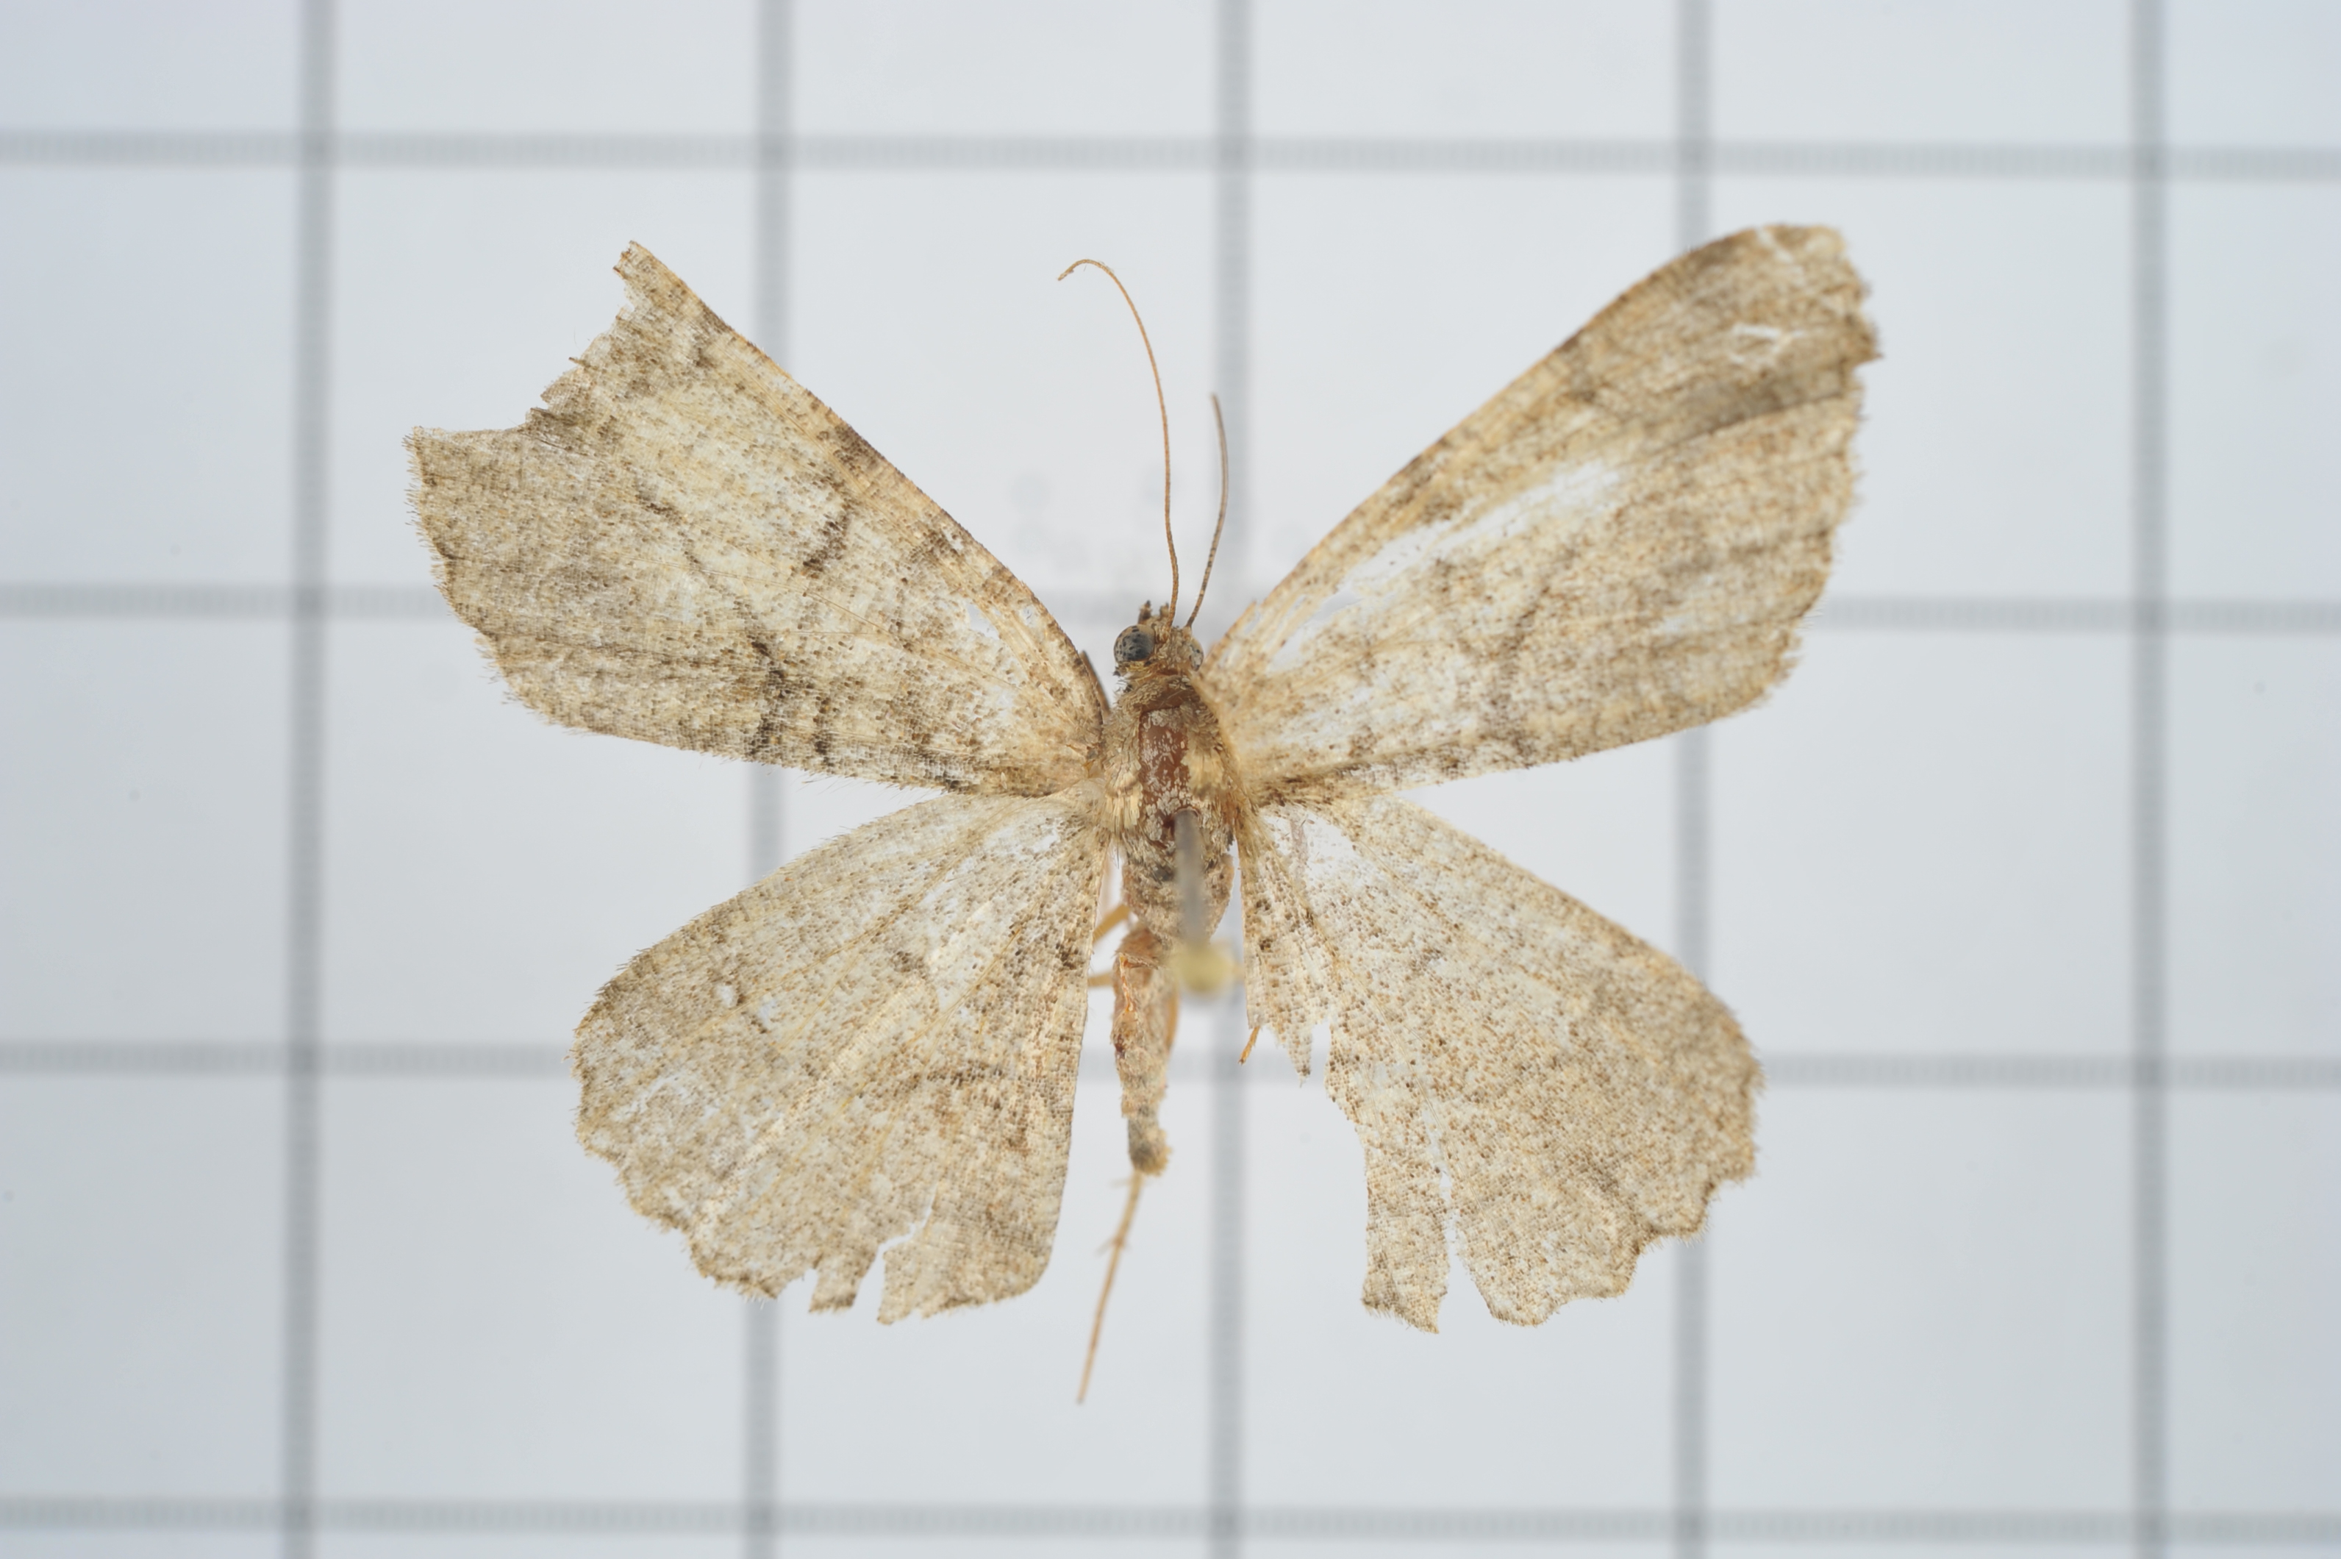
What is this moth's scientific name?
Psilalcis pulveraria
